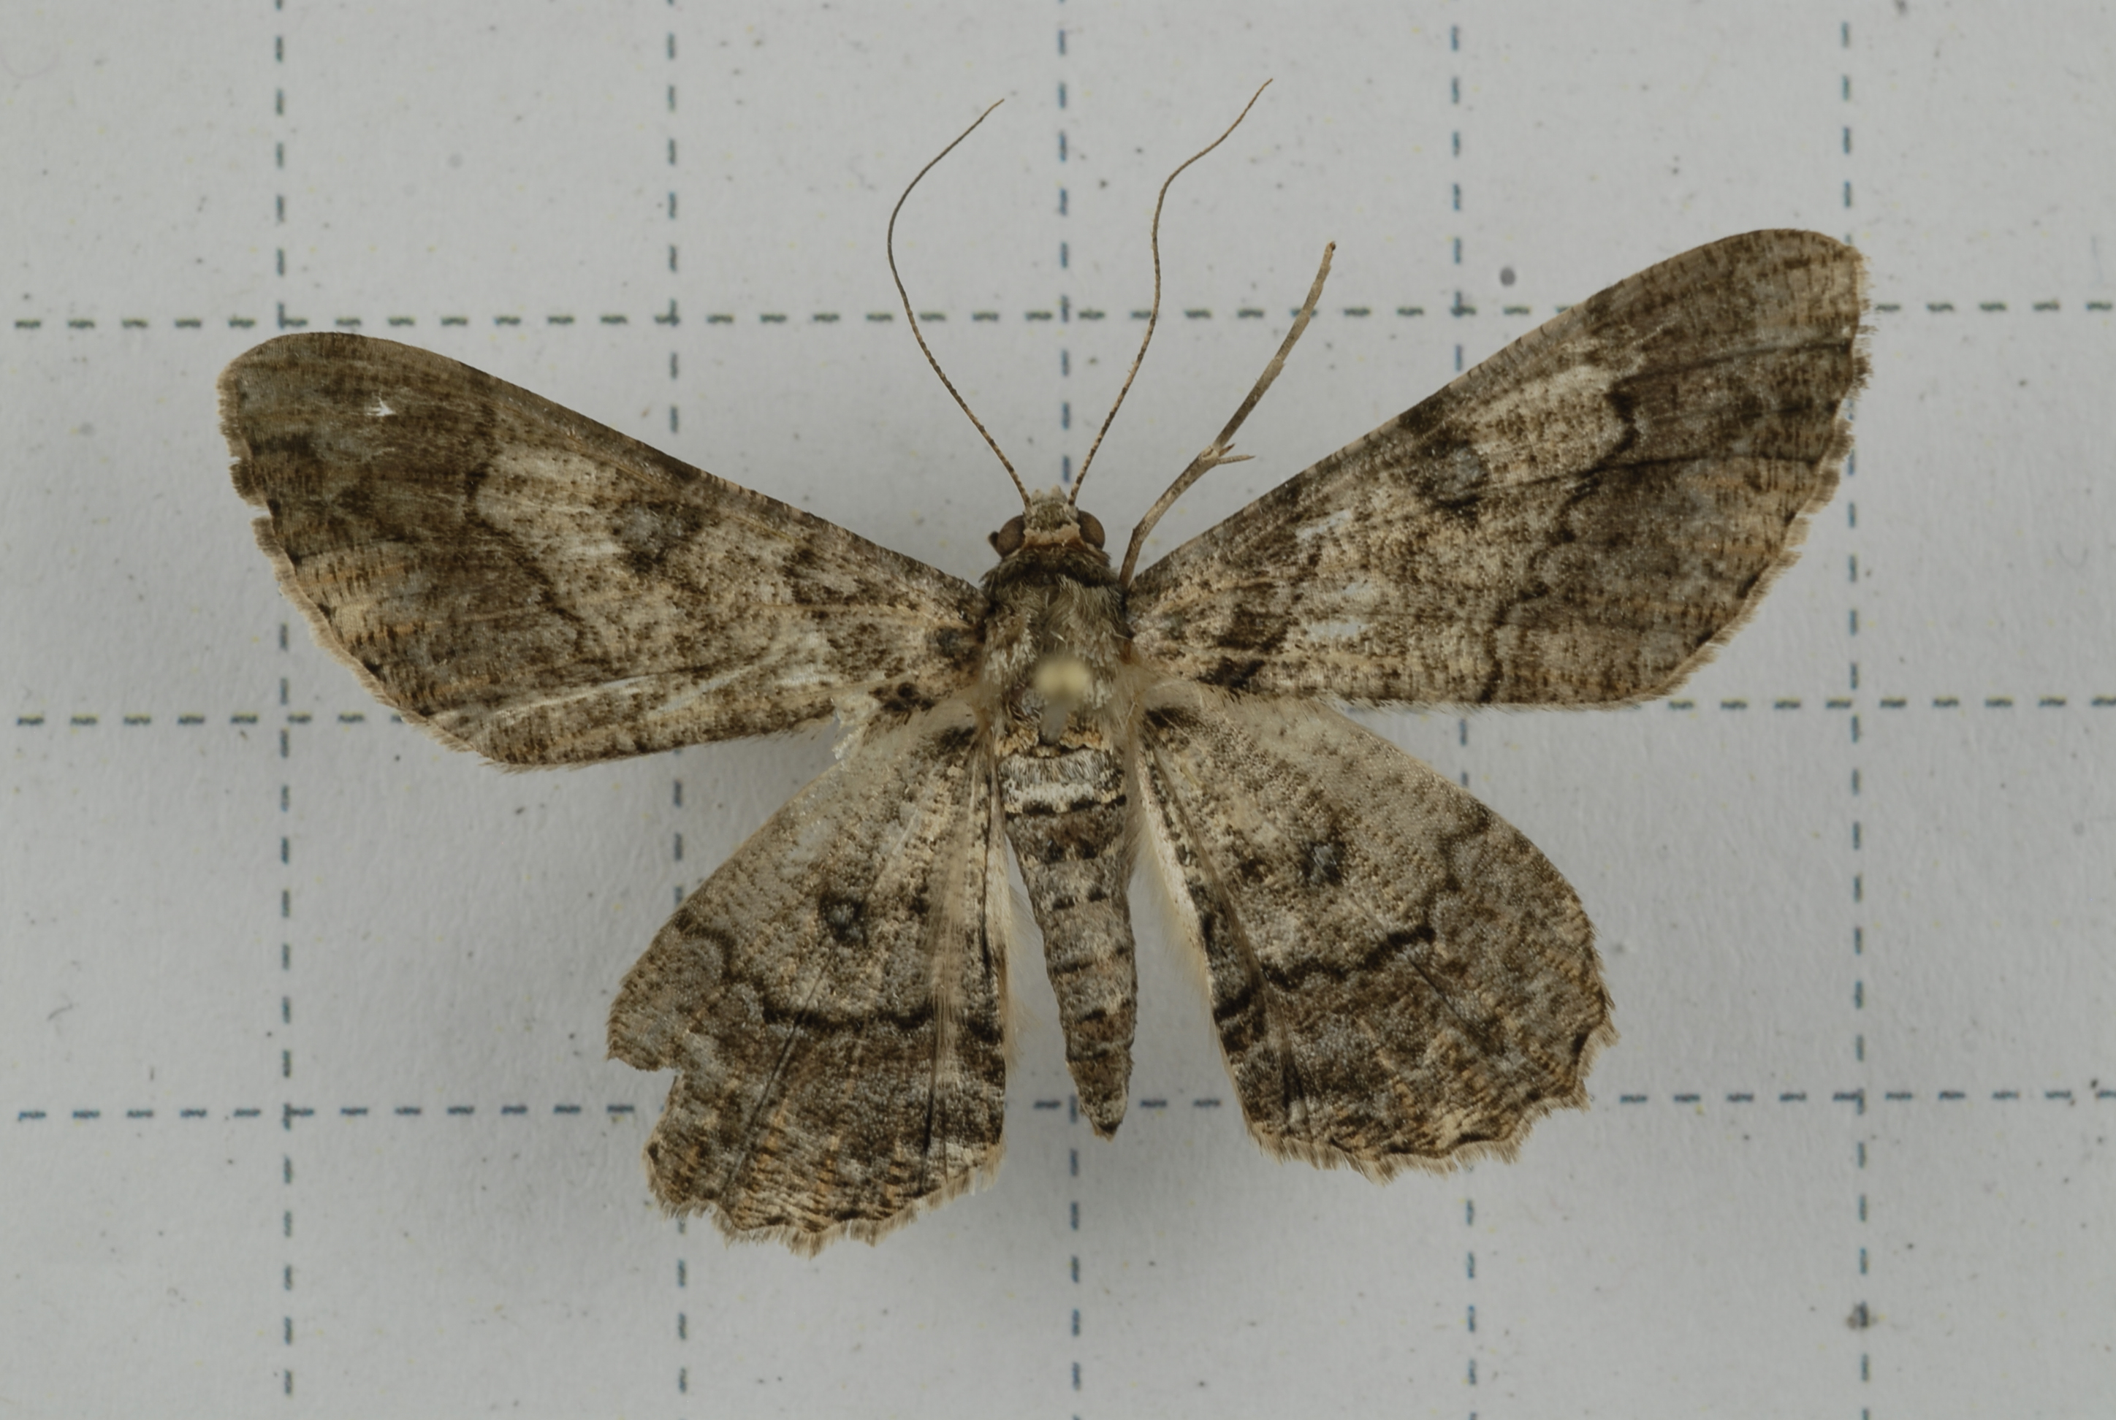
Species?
Cleora repulsaria repulsaria
